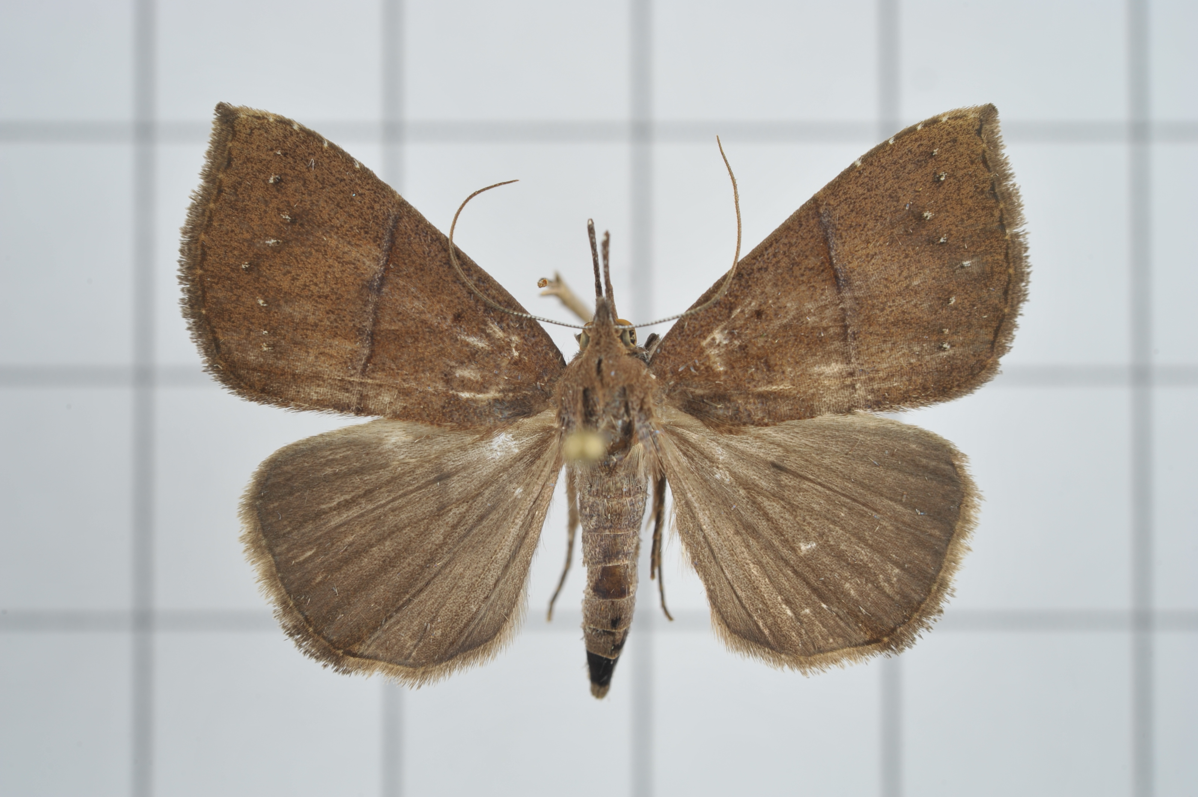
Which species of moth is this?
Hypena iconicalis
